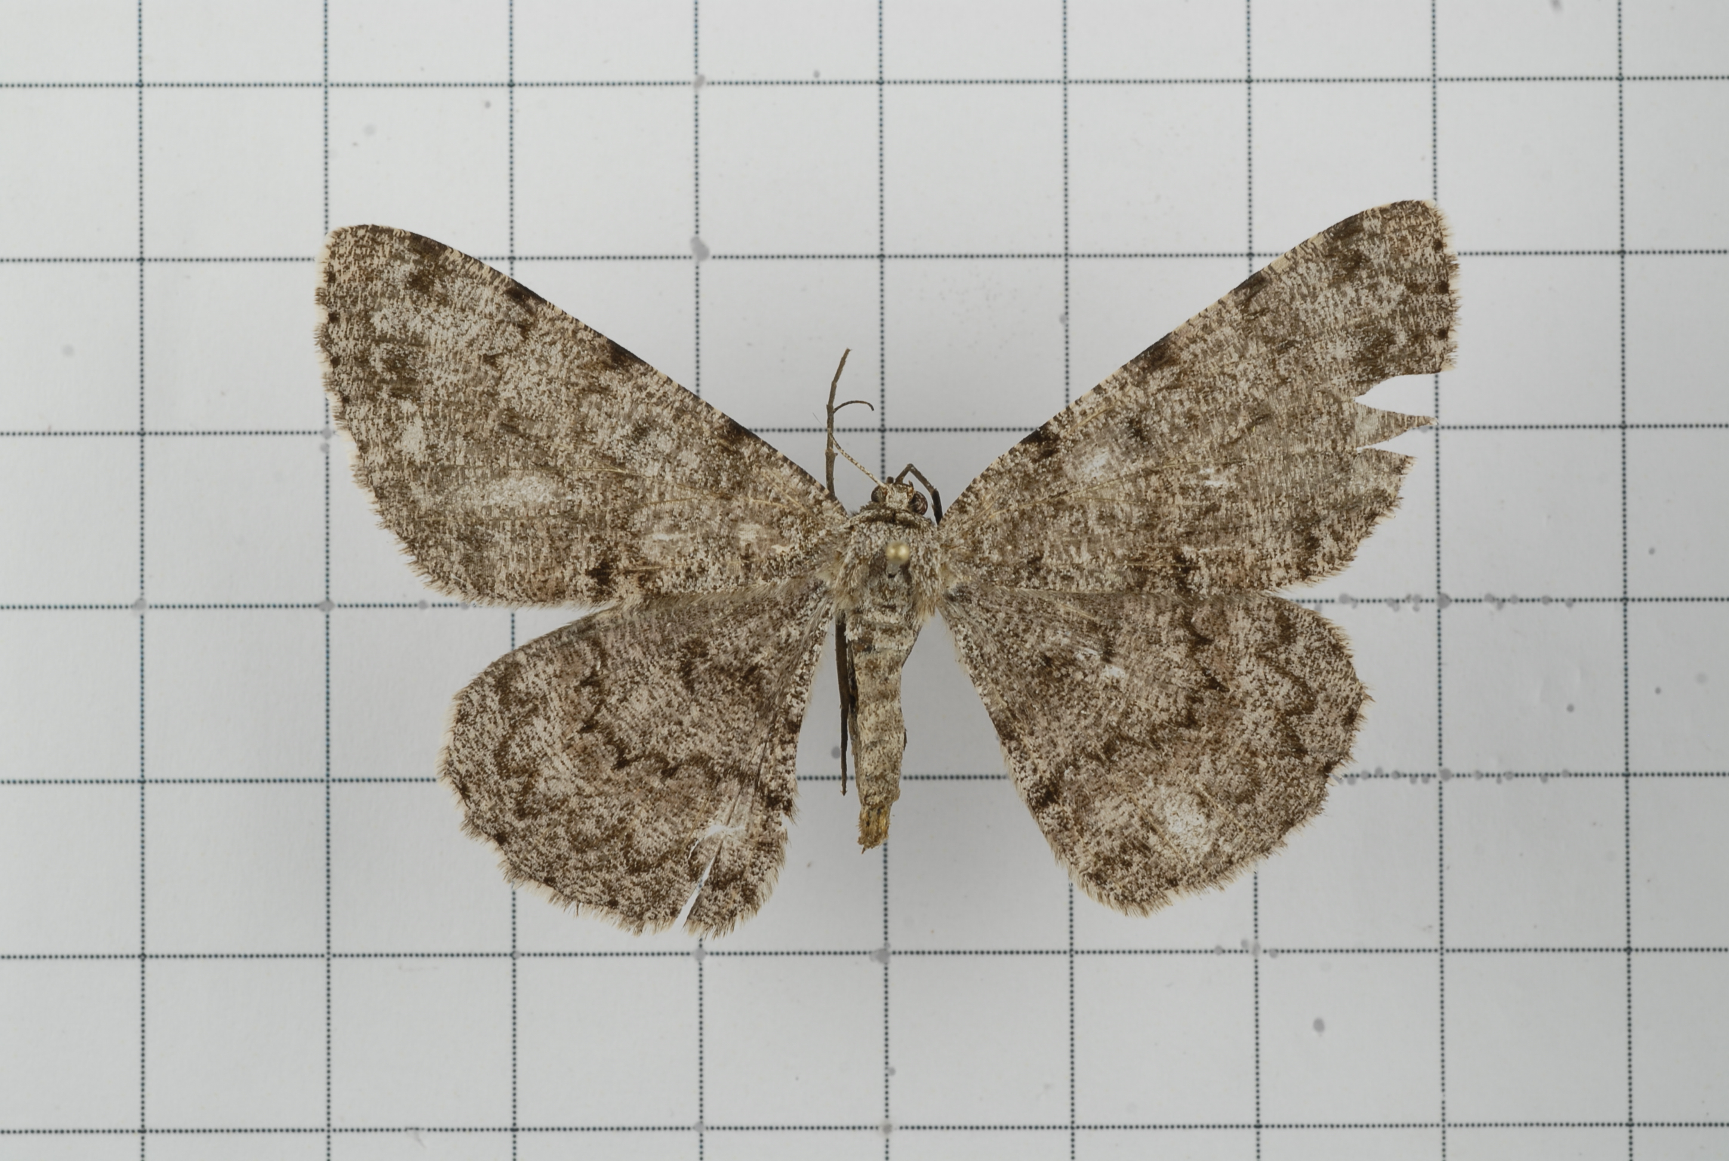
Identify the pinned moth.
Hypomecis cineracea
